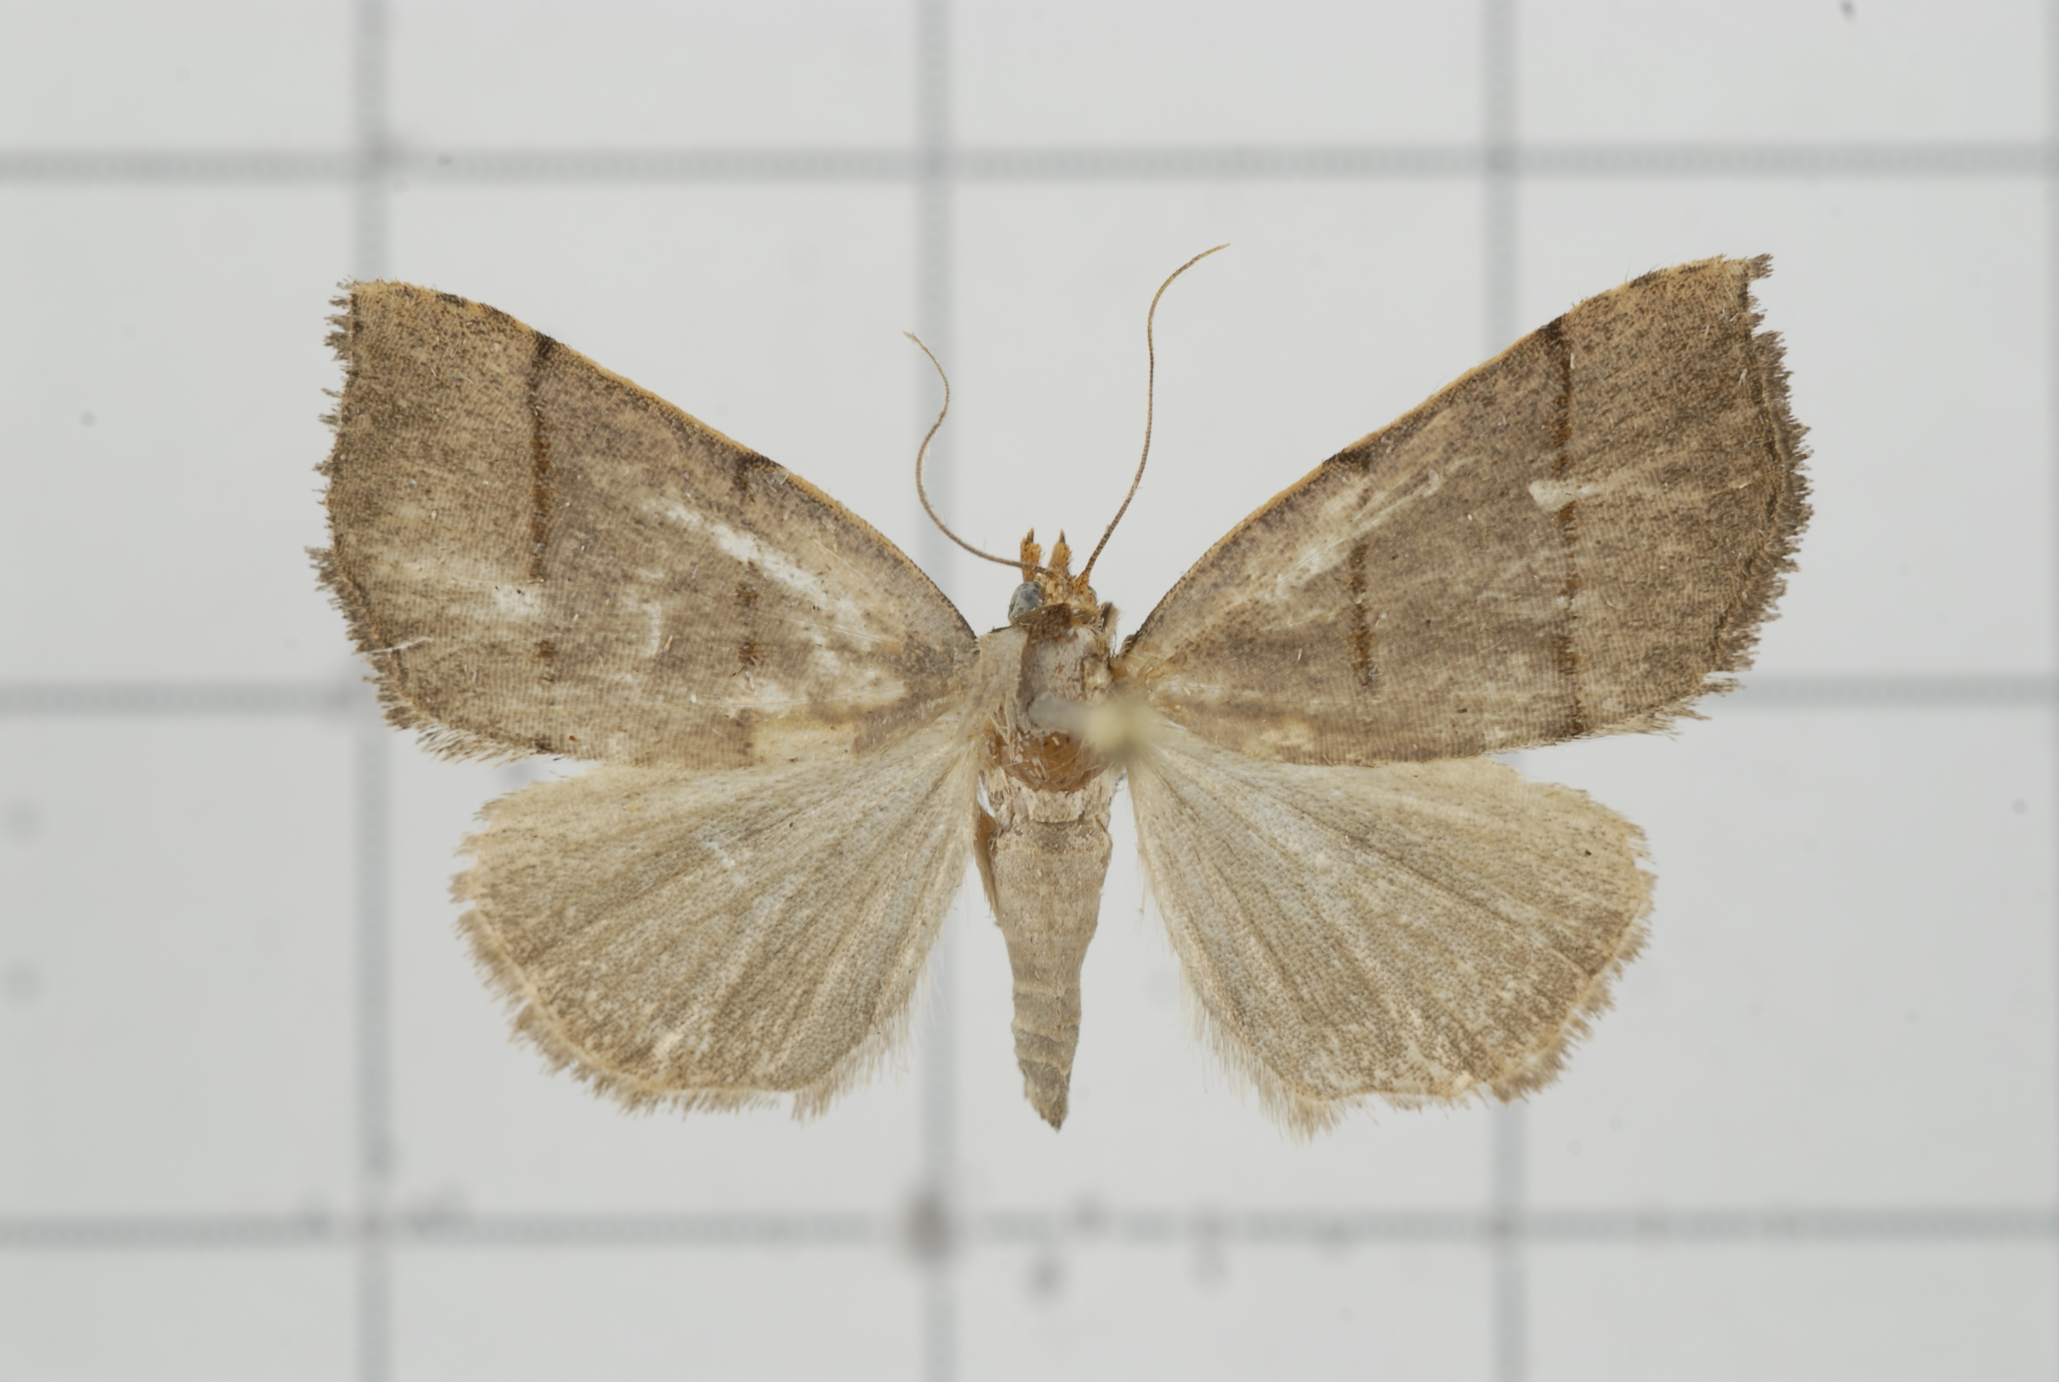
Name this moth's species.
Plecoptera siderogramma
